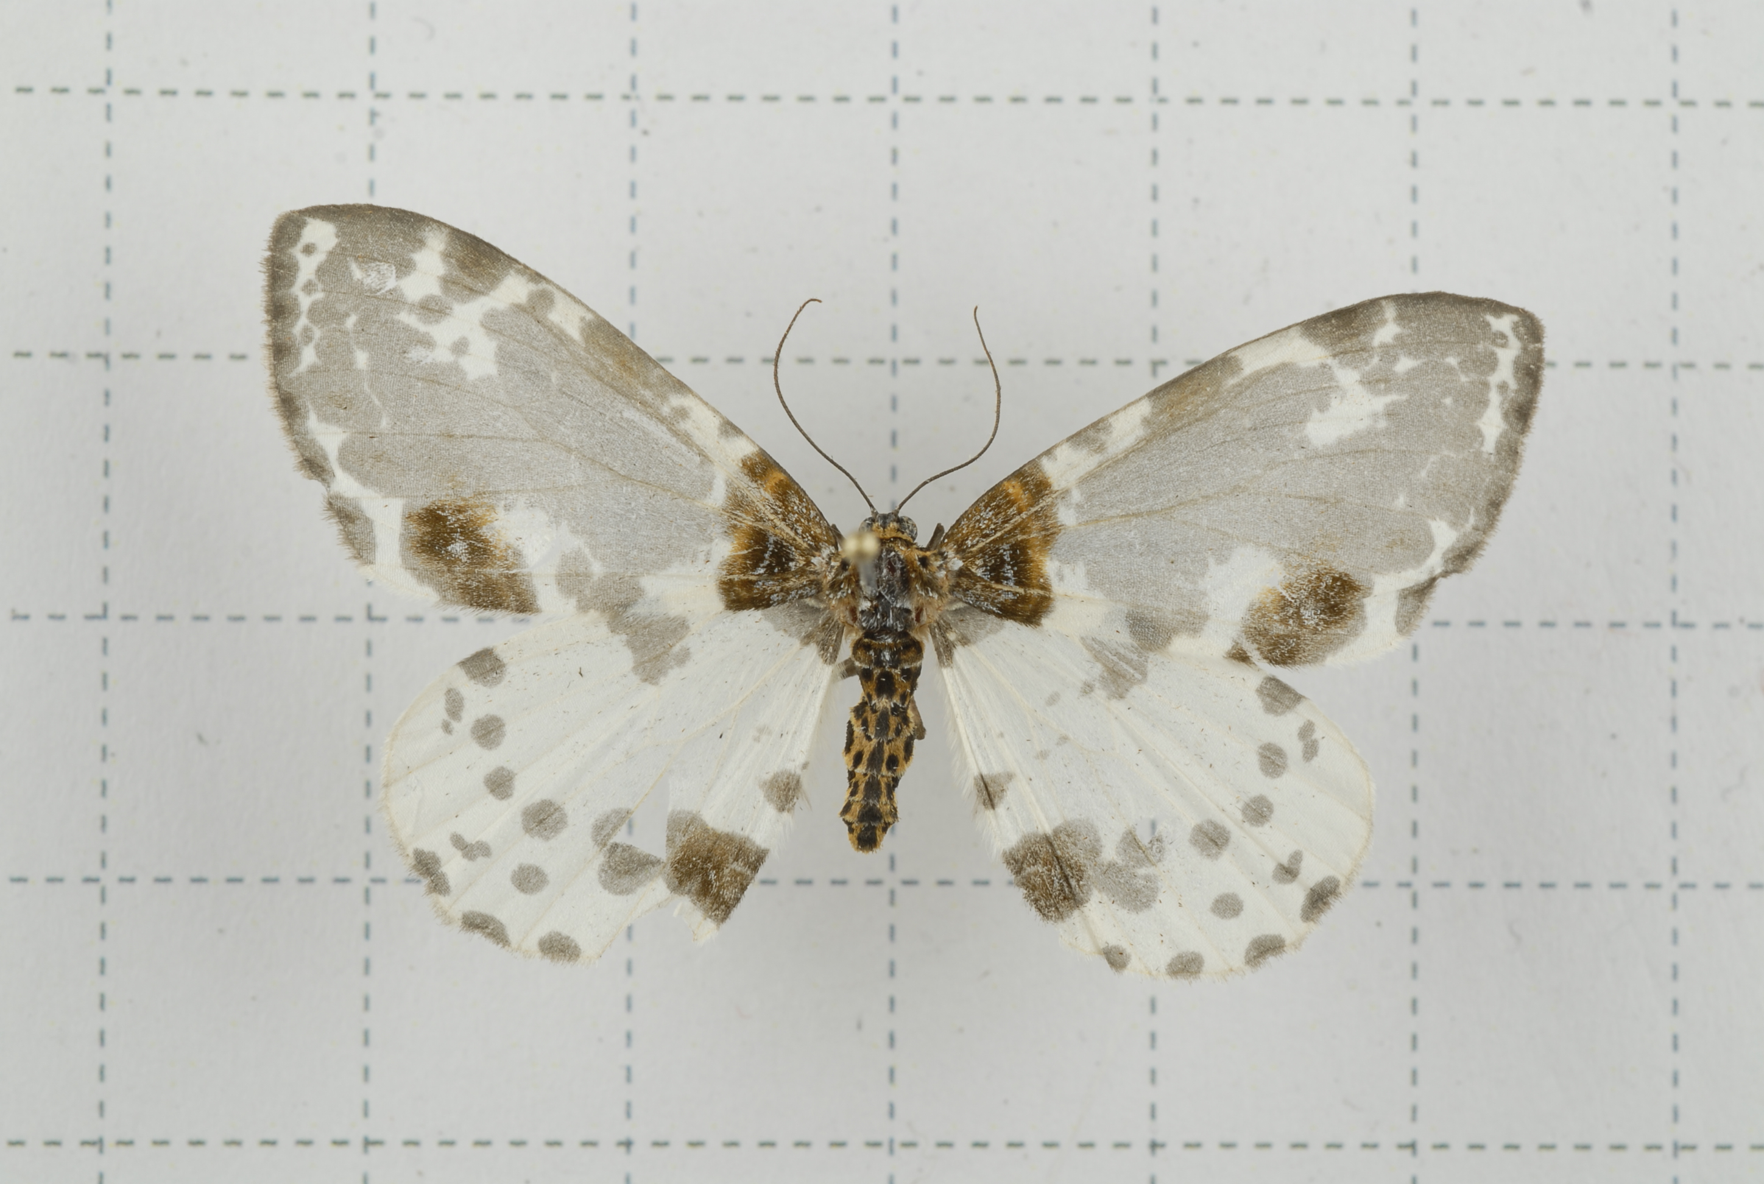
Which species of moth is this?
Abraxas adilluminata
